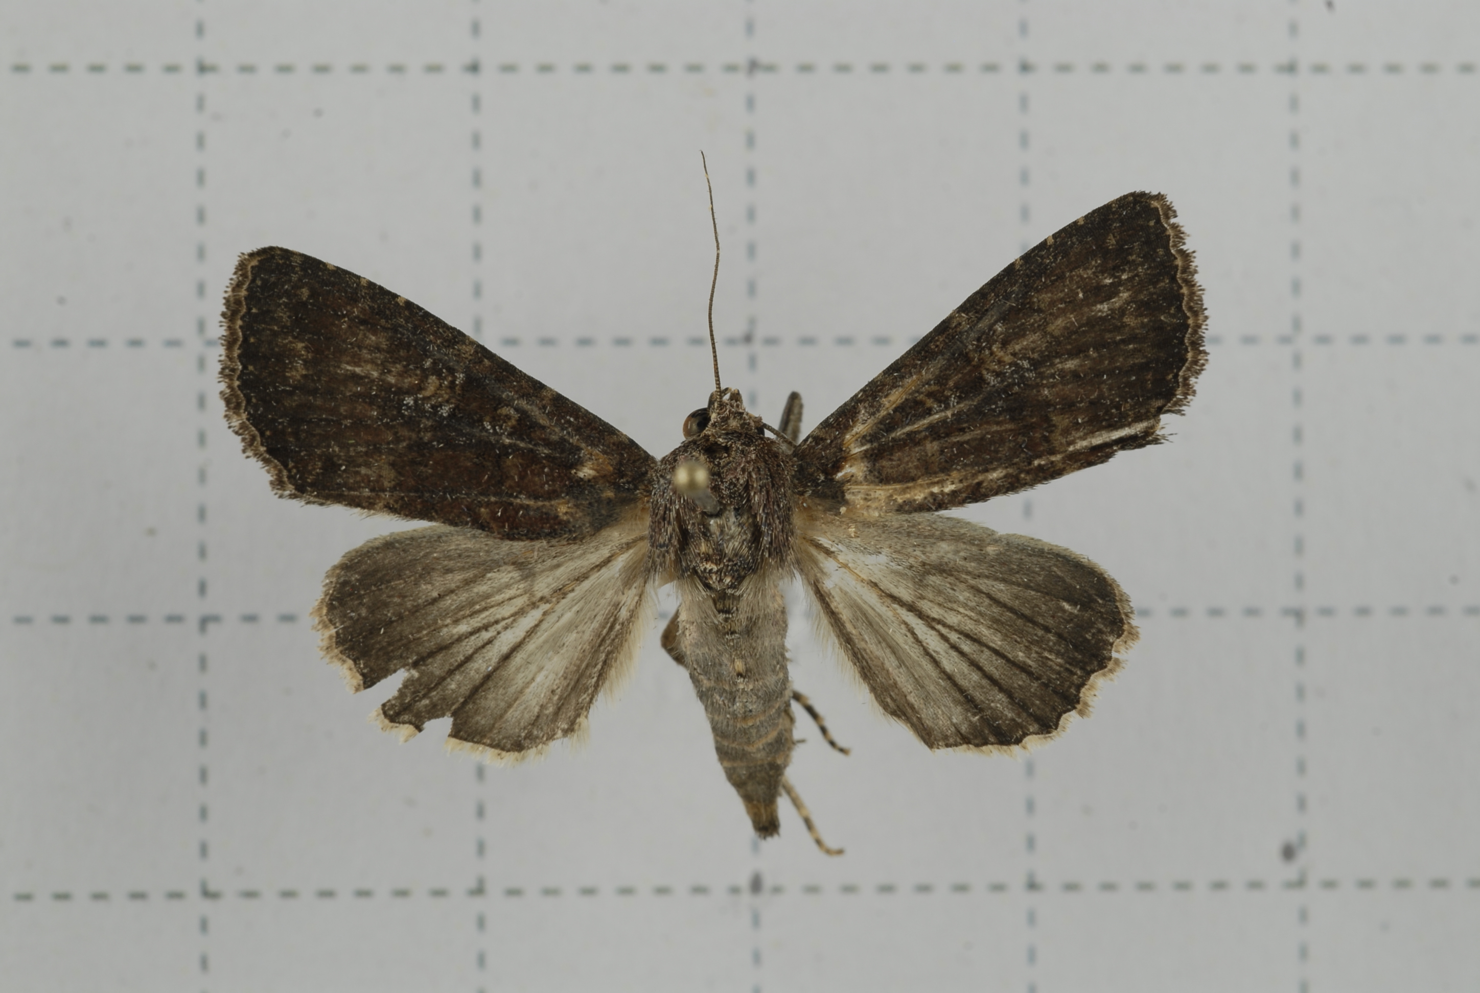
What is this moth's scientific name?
Condica illecta
